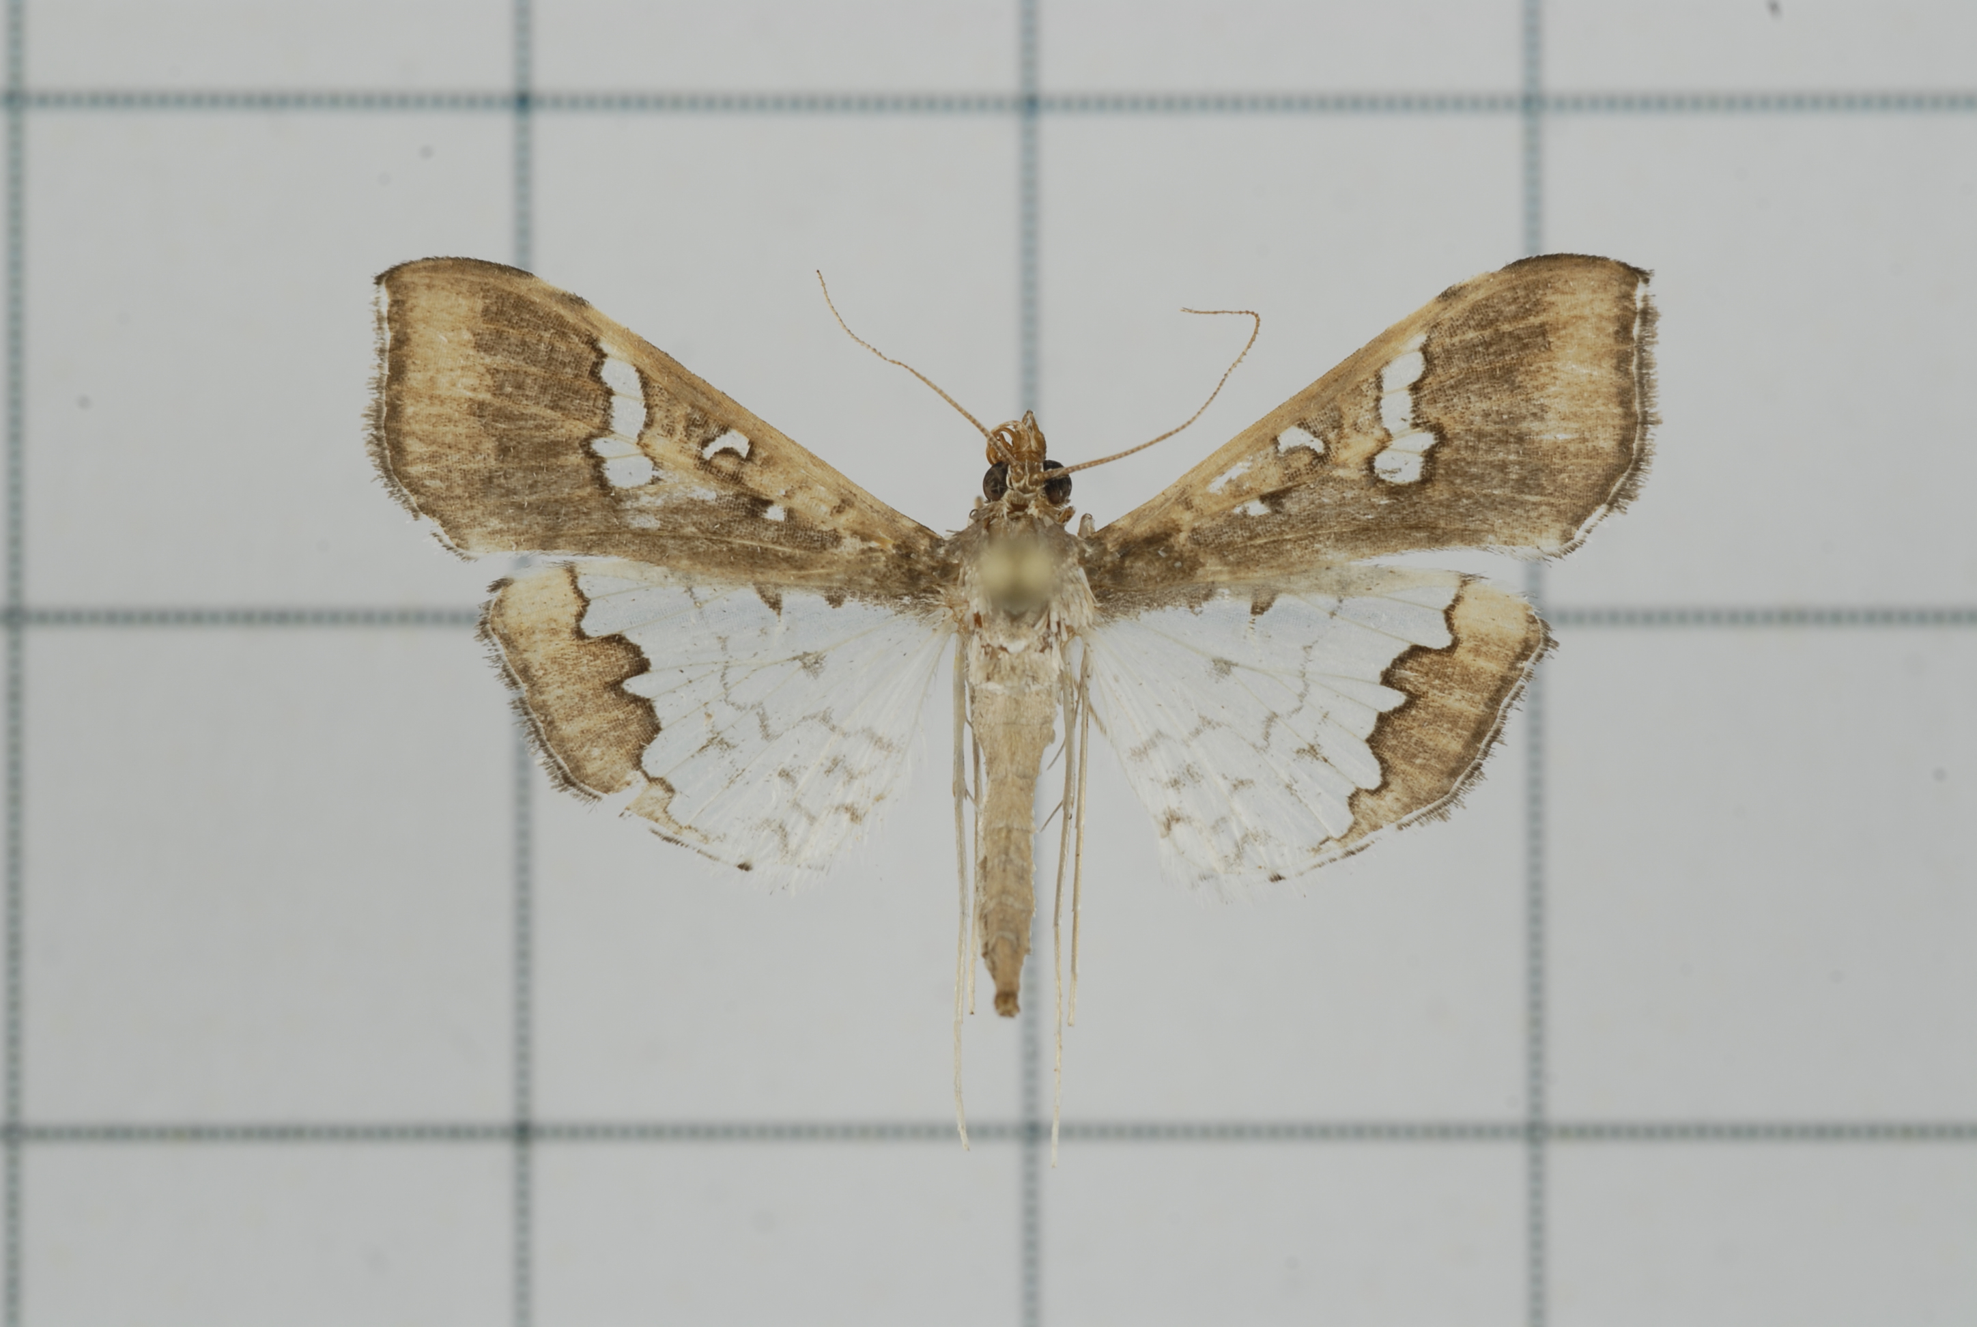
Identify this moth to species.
Maruca vitrata
